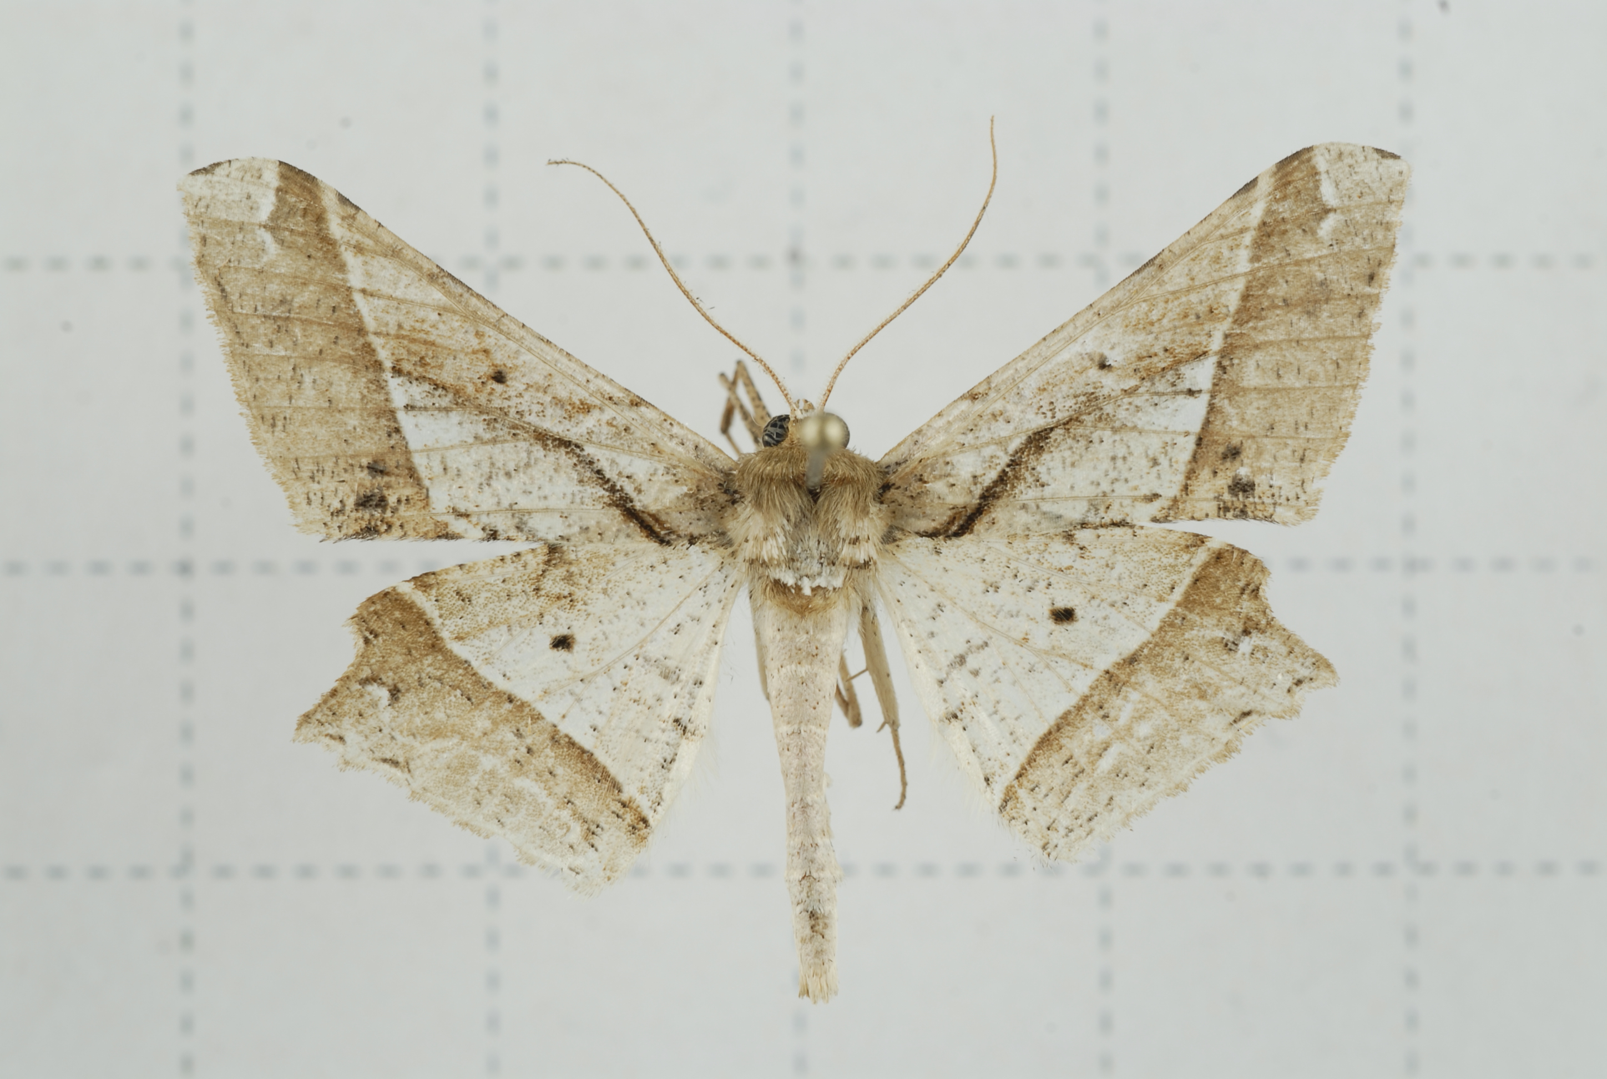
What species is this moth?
Krananda latimarginaria
